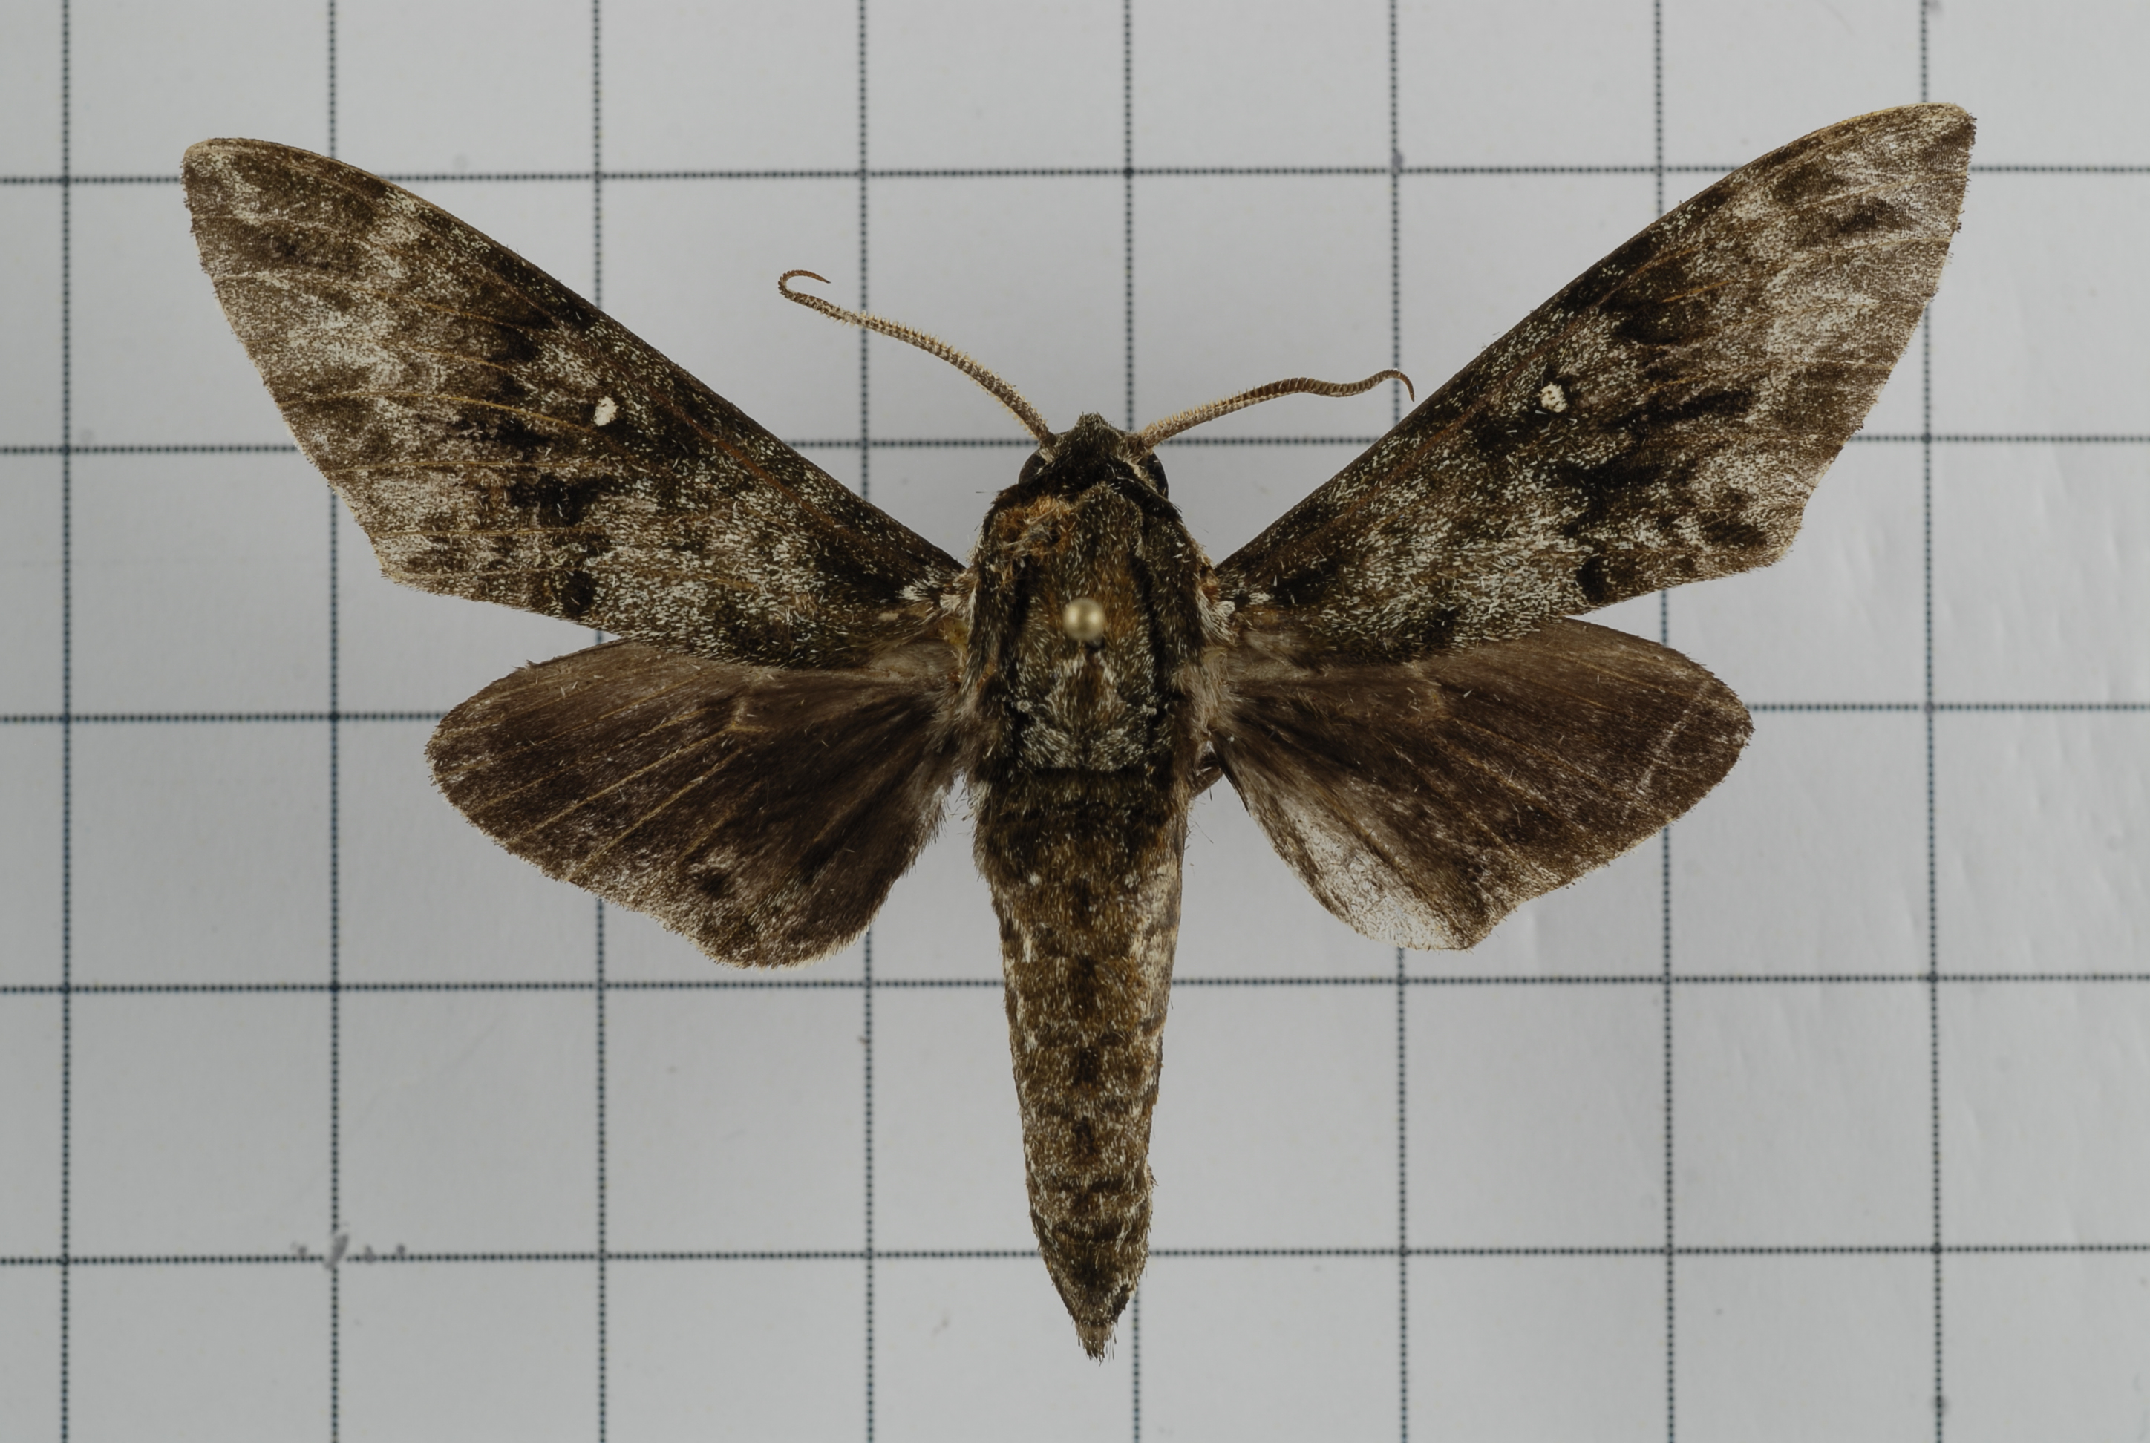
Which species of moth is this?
Dolbina formosana
